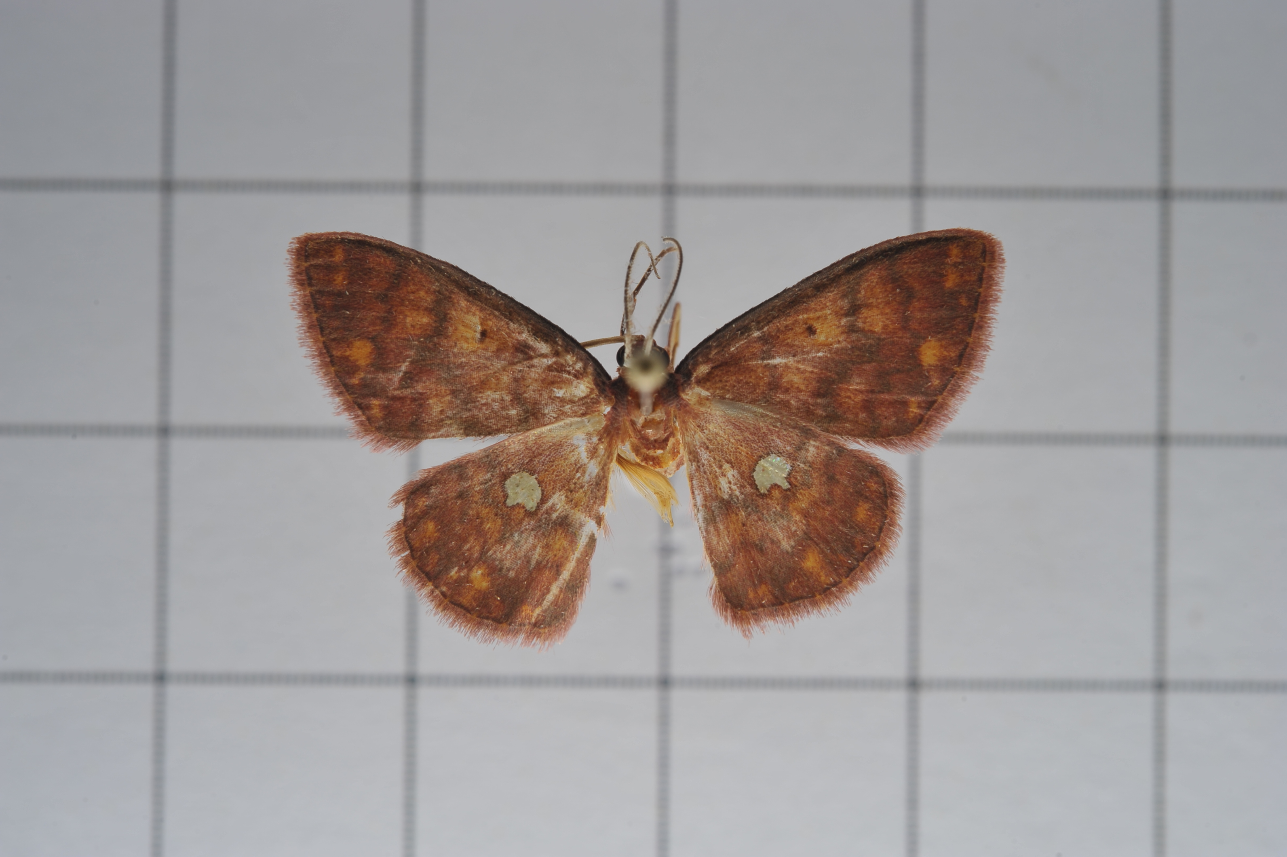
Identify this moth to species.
Discoglypha locupletata
